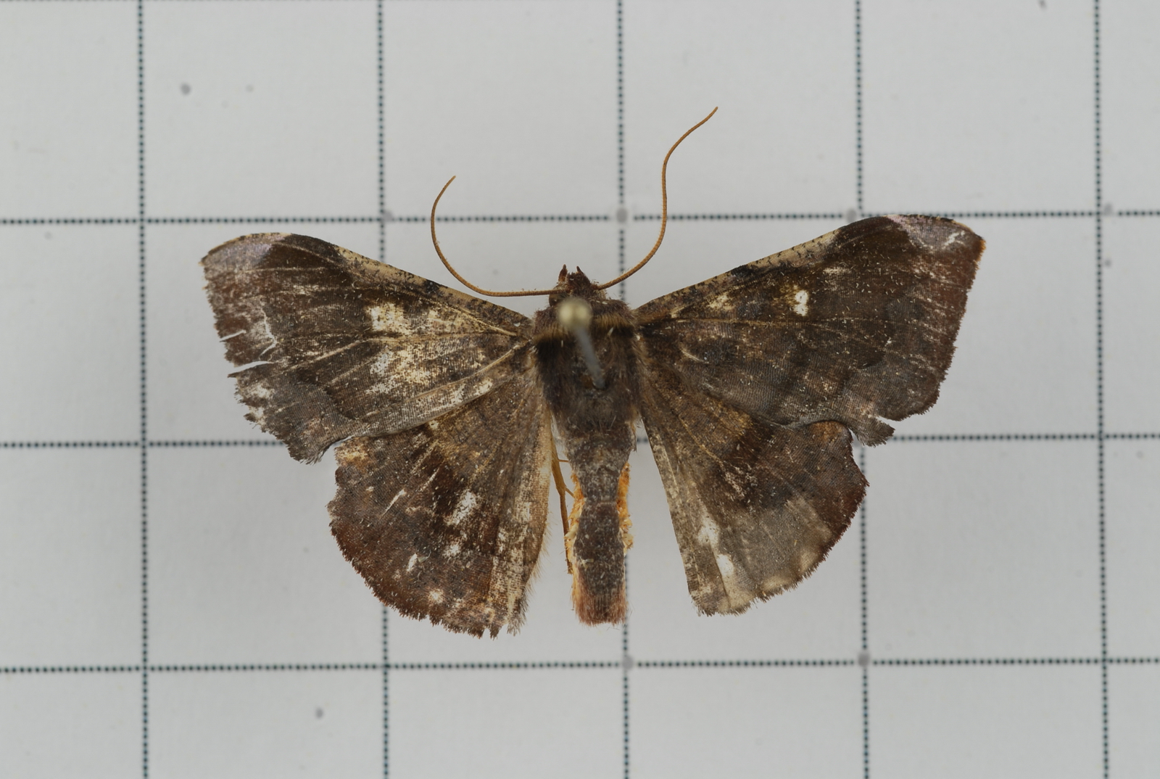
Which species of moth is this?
Fascellina chromataria
